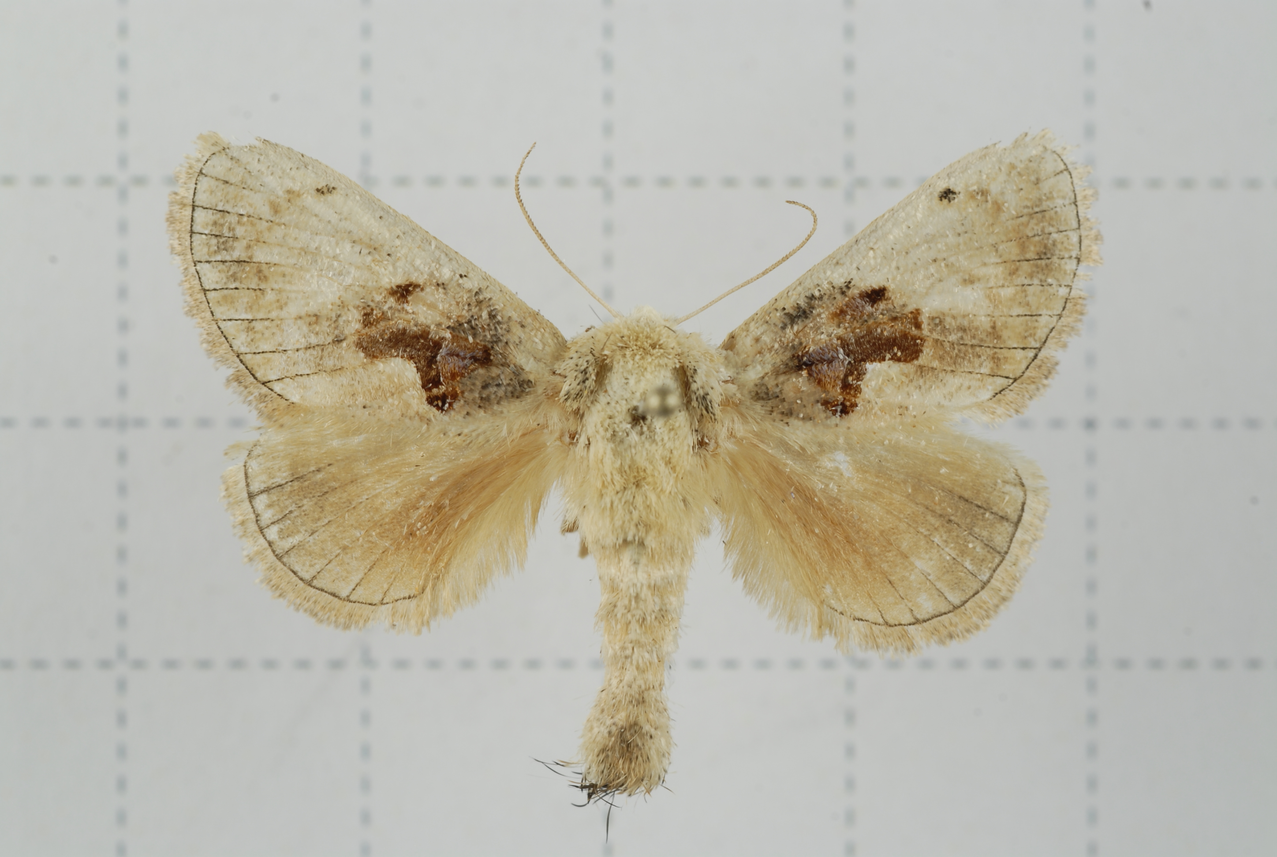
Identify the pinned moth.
Chalcoscelides castaneipars
